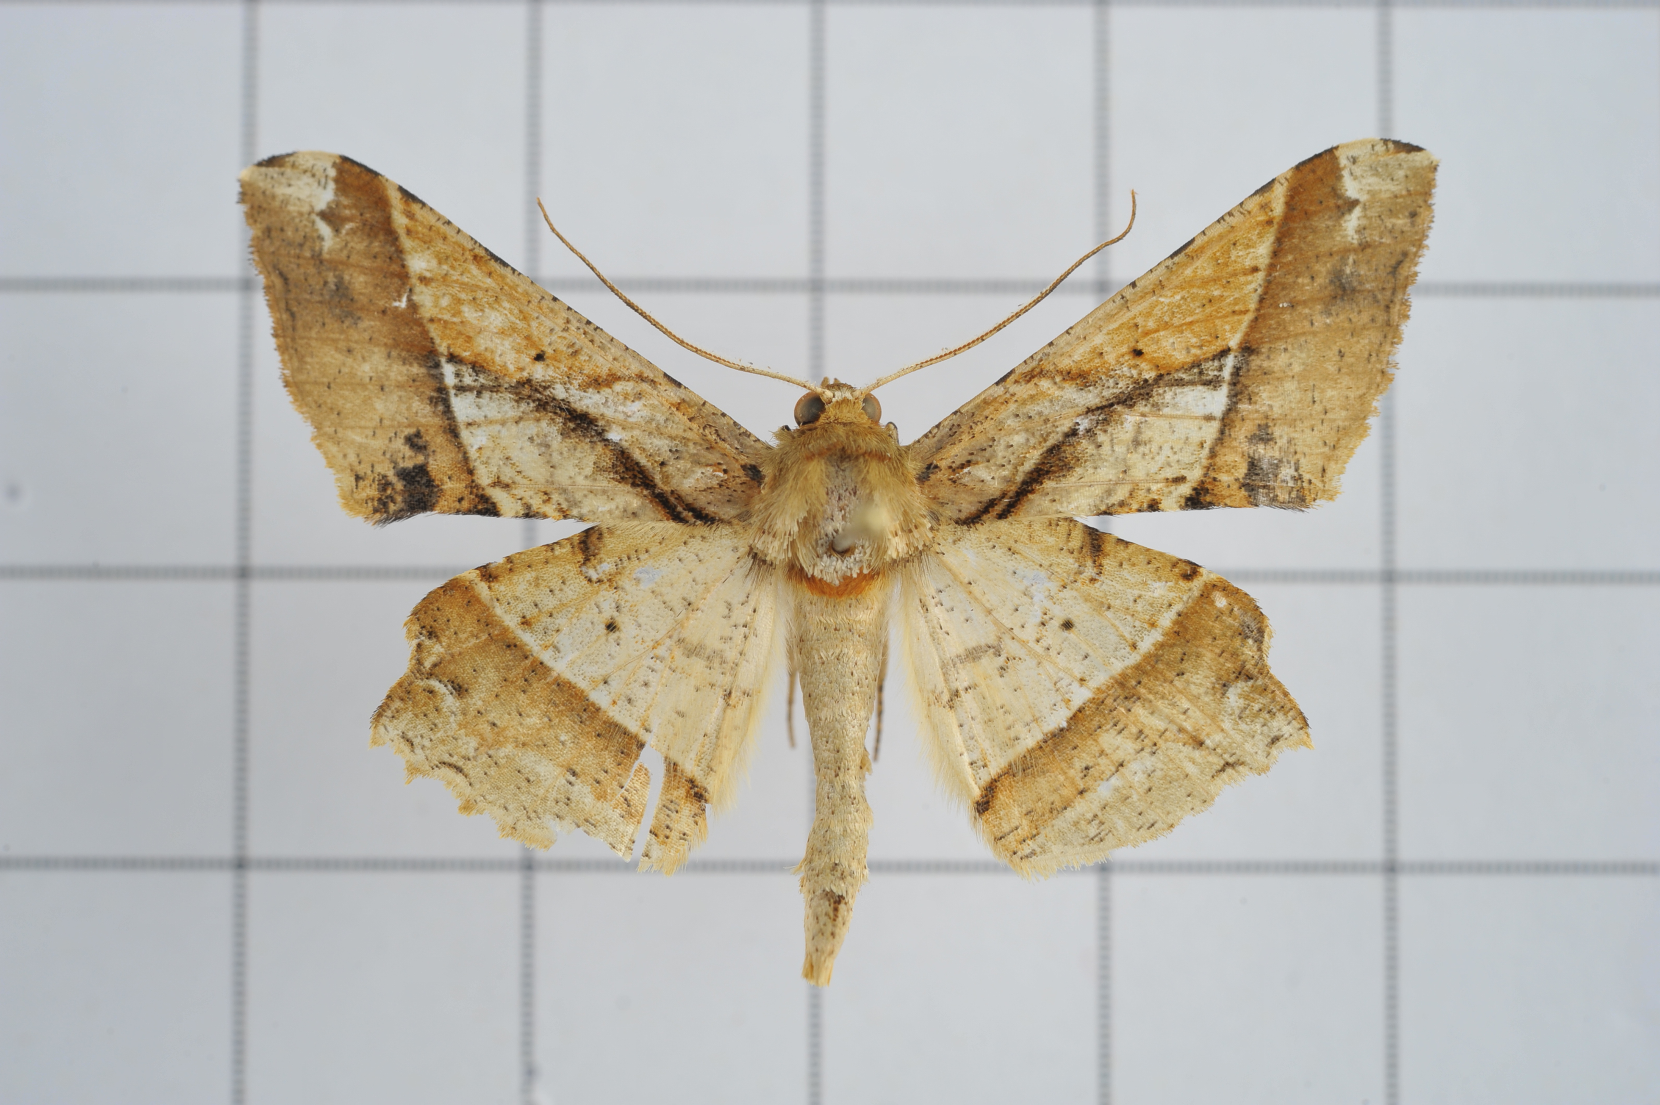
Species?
Krananda latimarginaria
